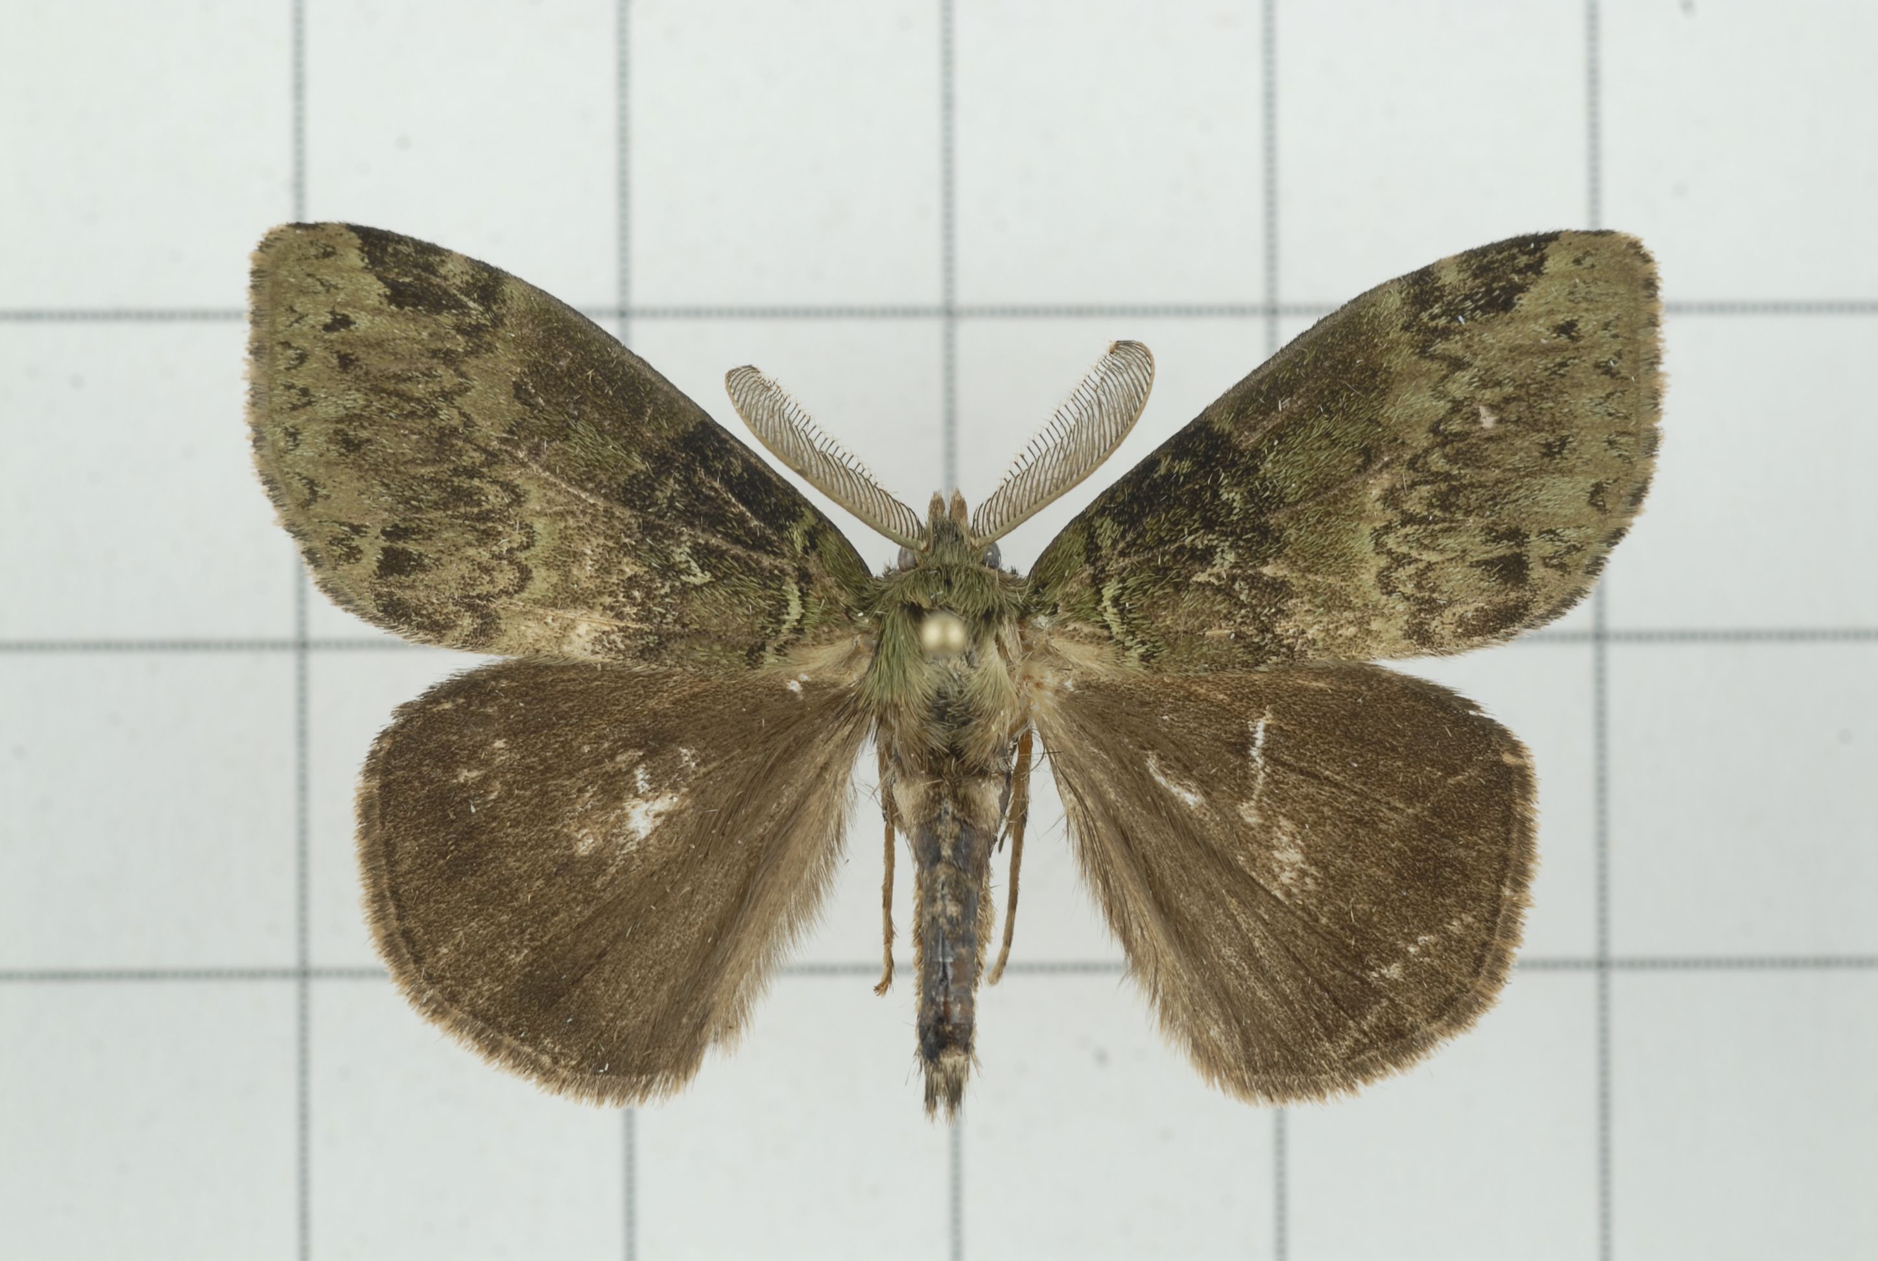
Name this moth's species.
Ilema olivacea
